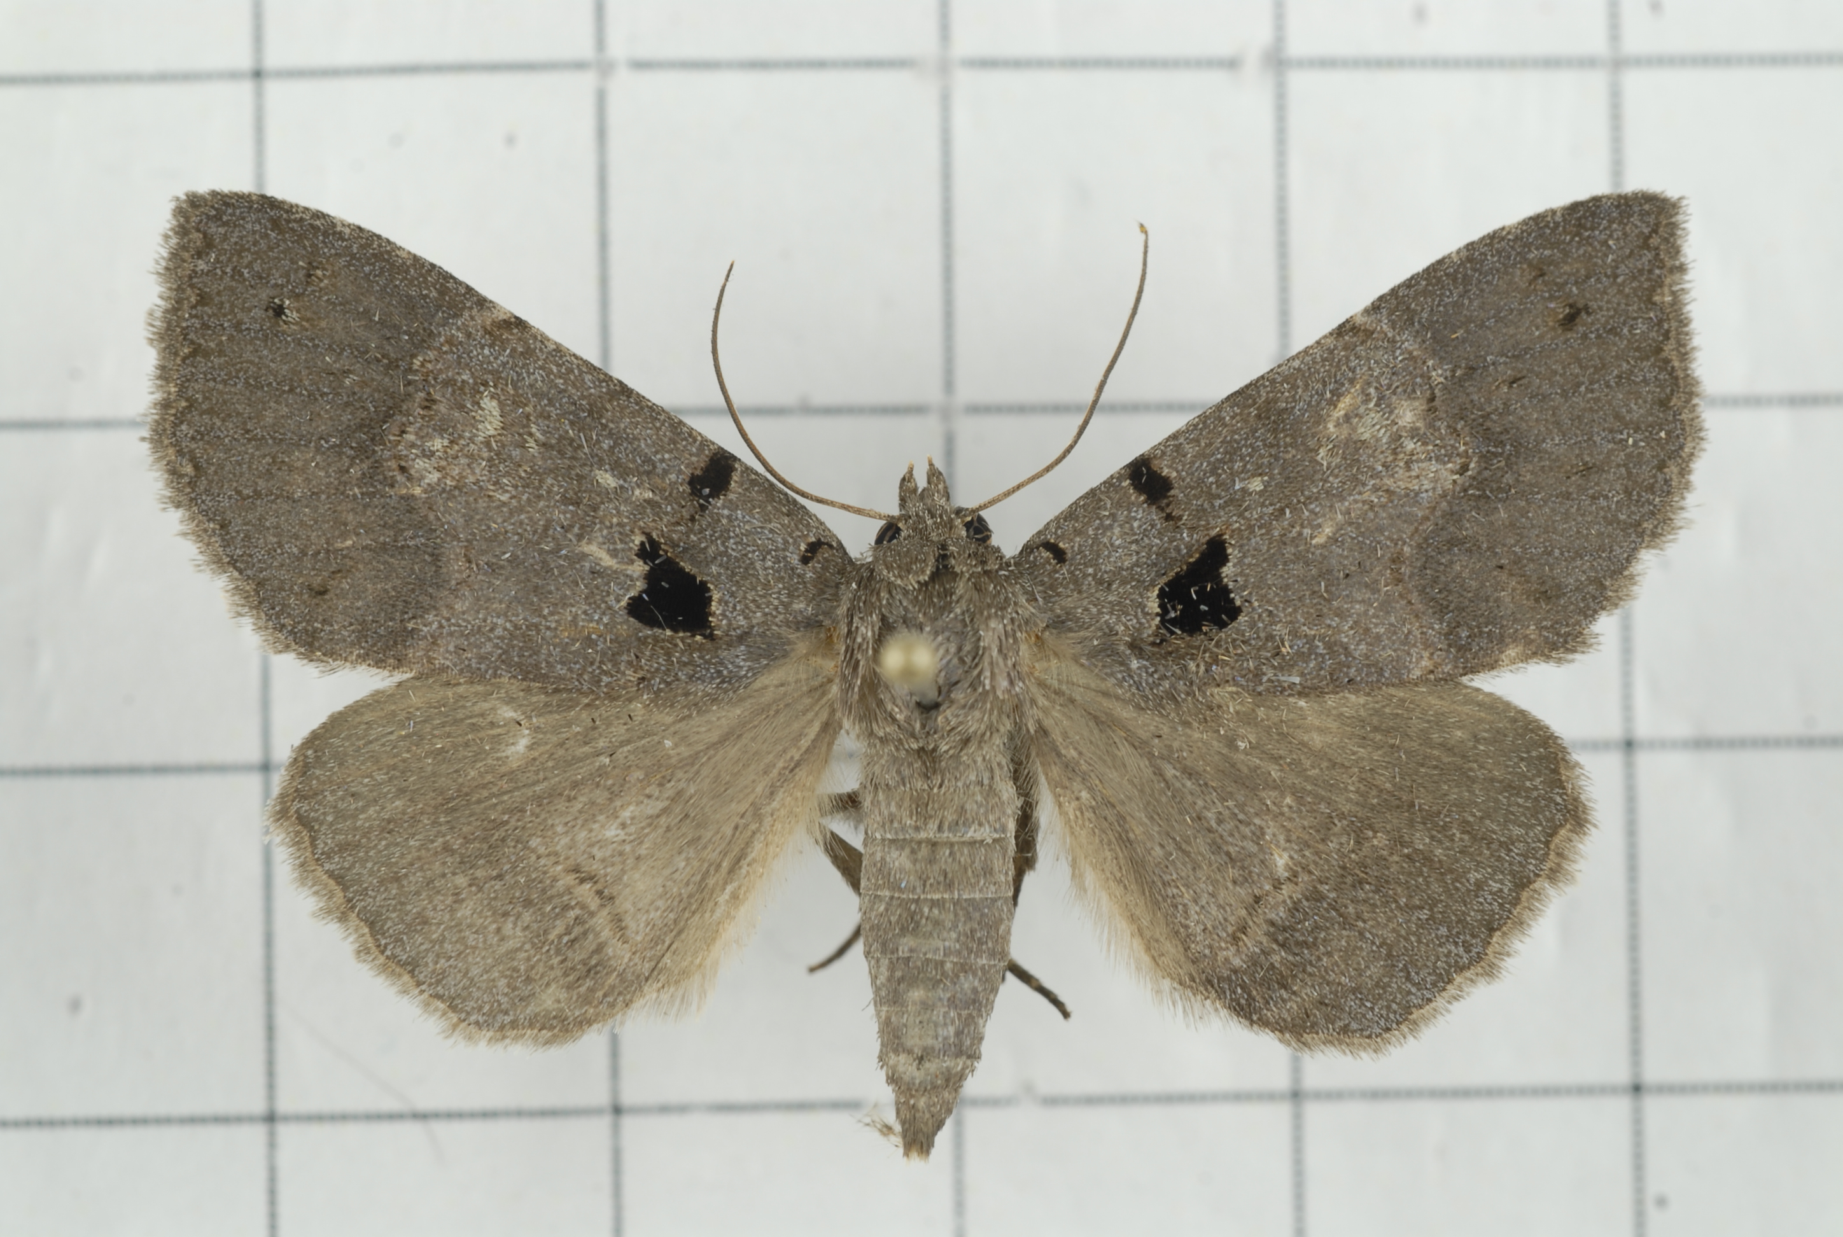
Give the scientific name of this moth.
Avatha bipartita
